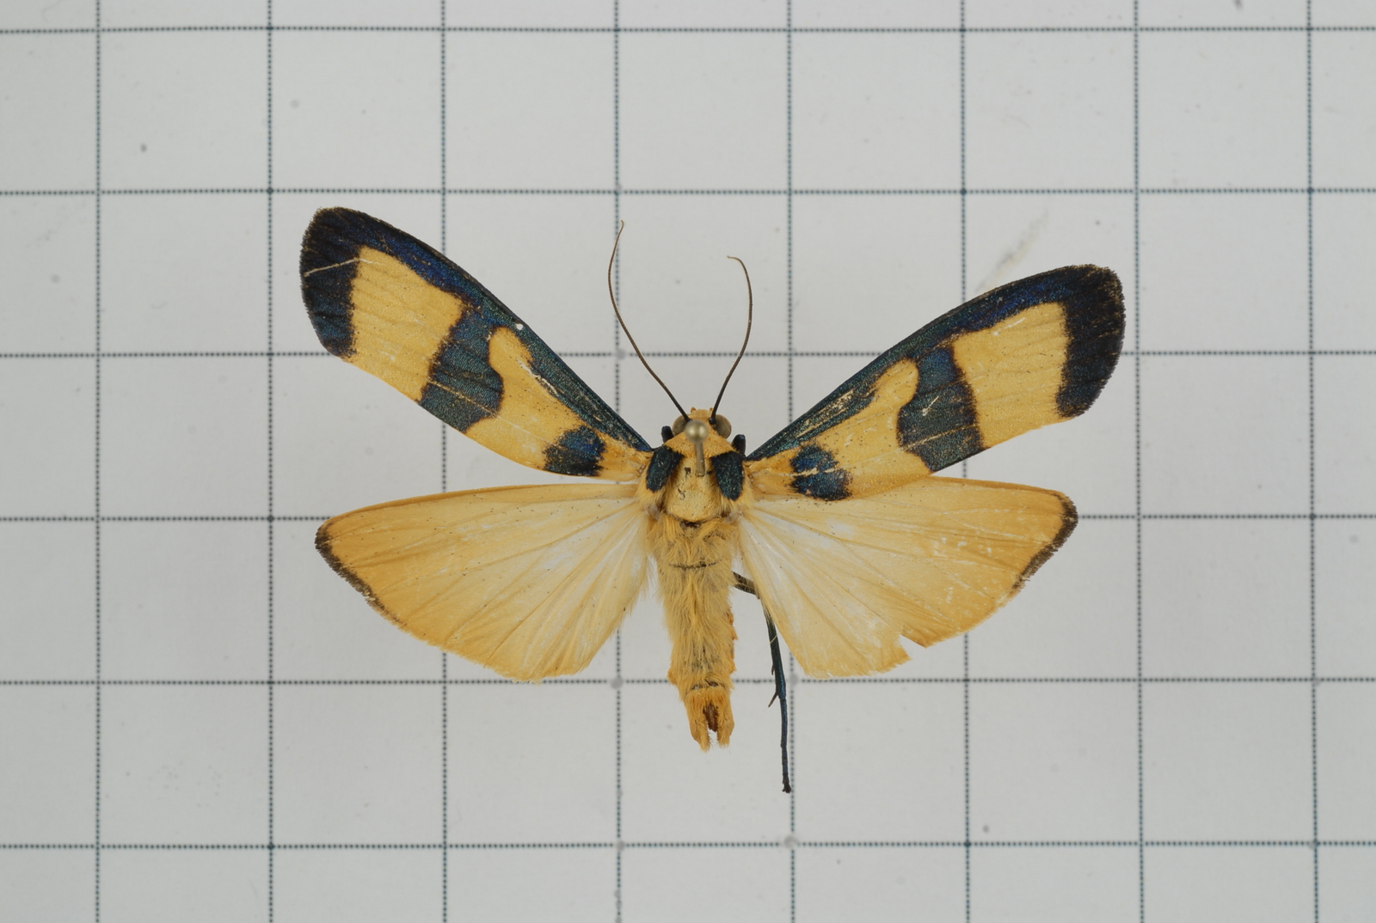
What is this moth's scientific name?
Chrysaeglia magnifica
